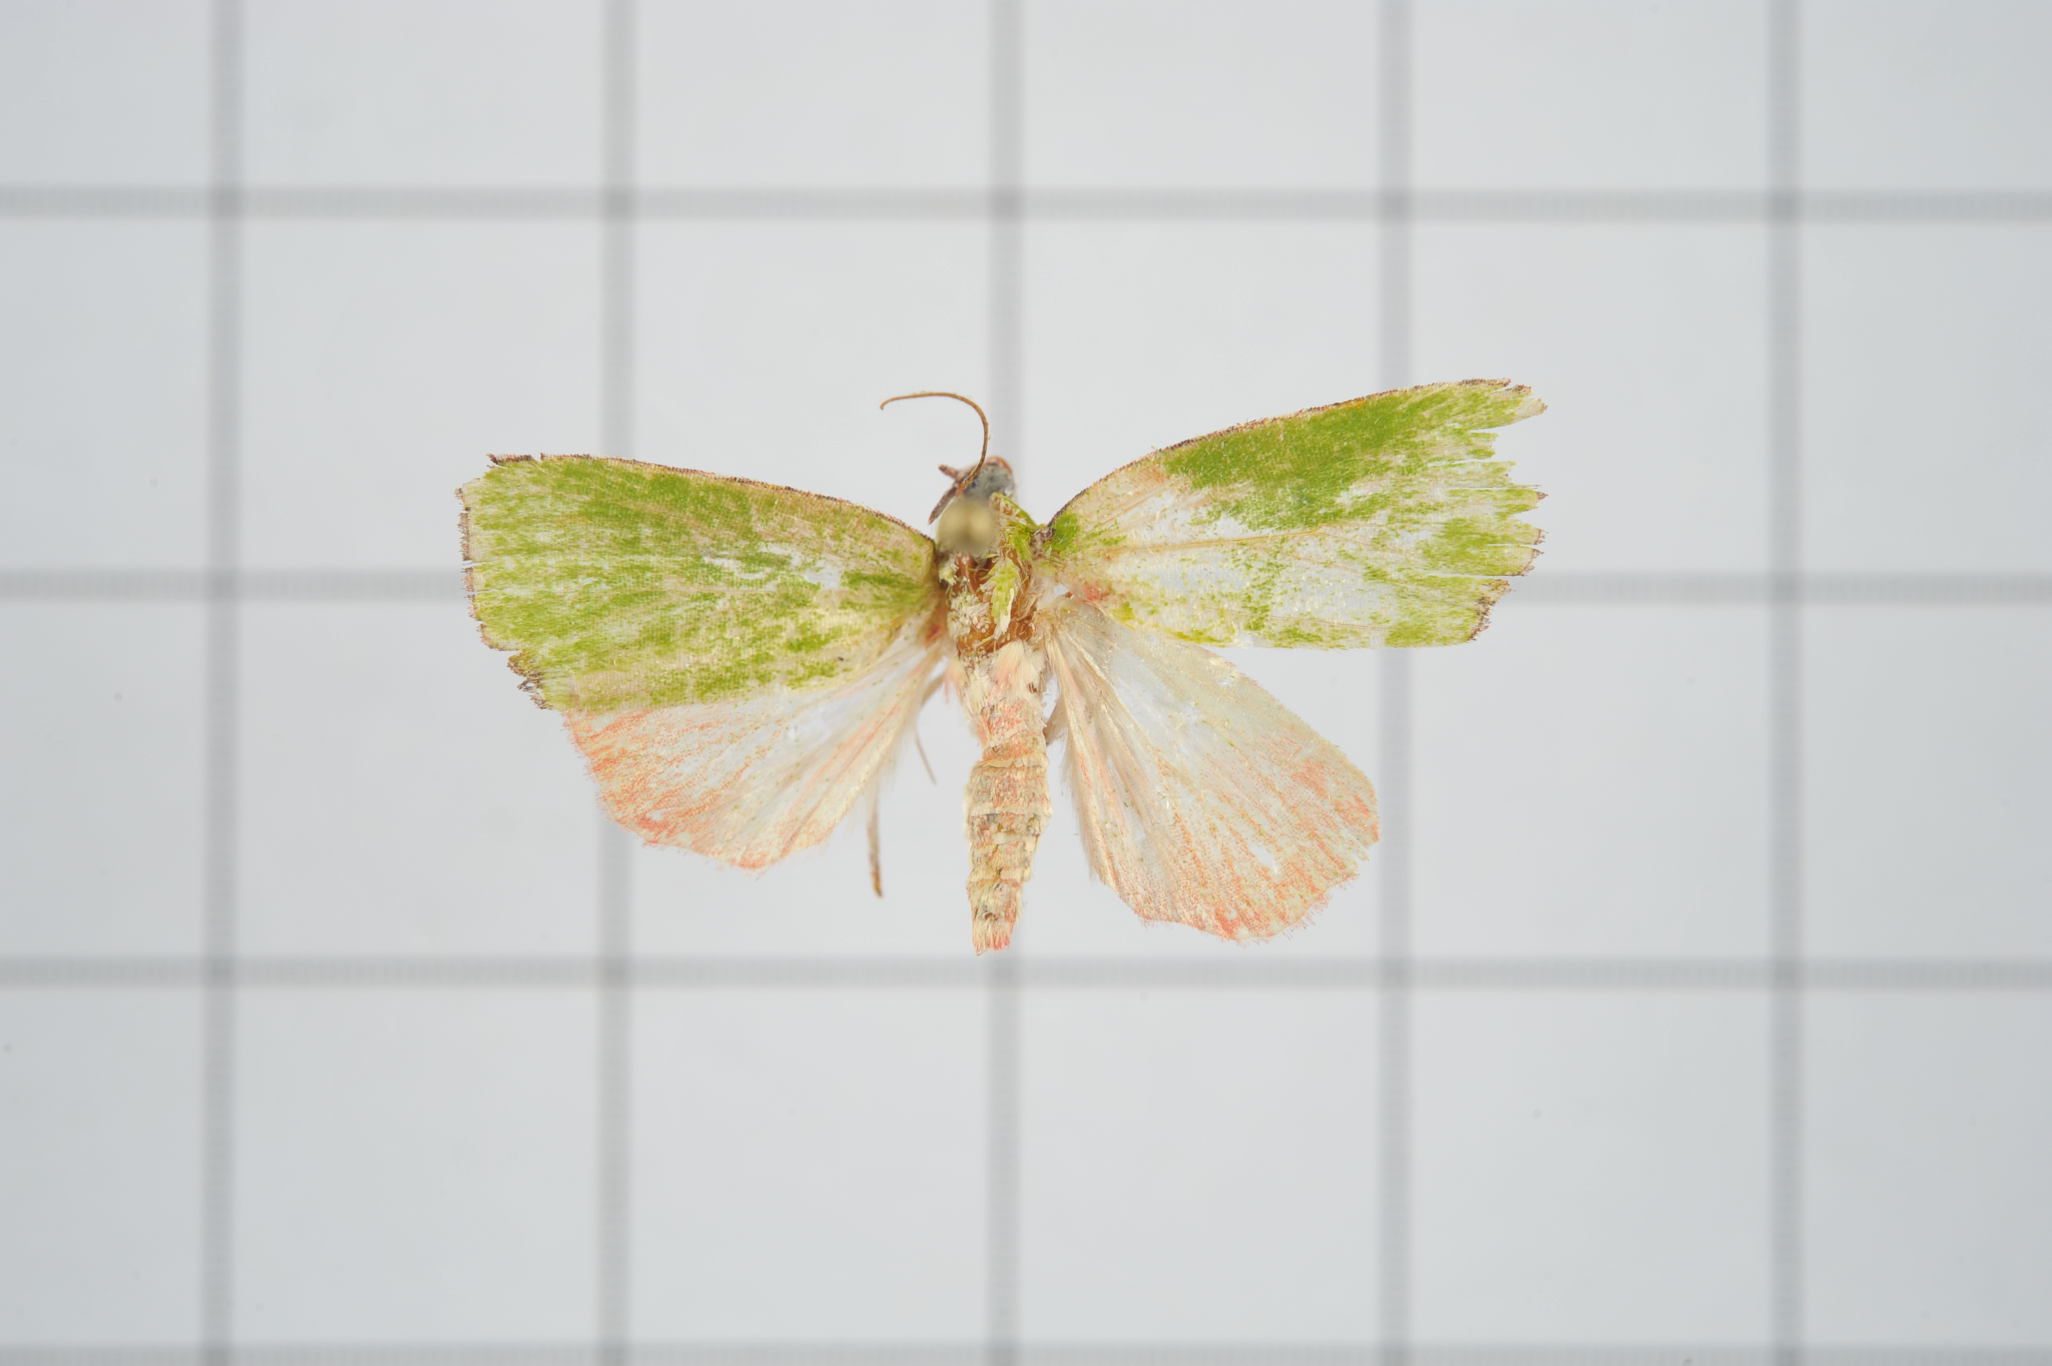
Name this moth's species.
Paracrama angulata
